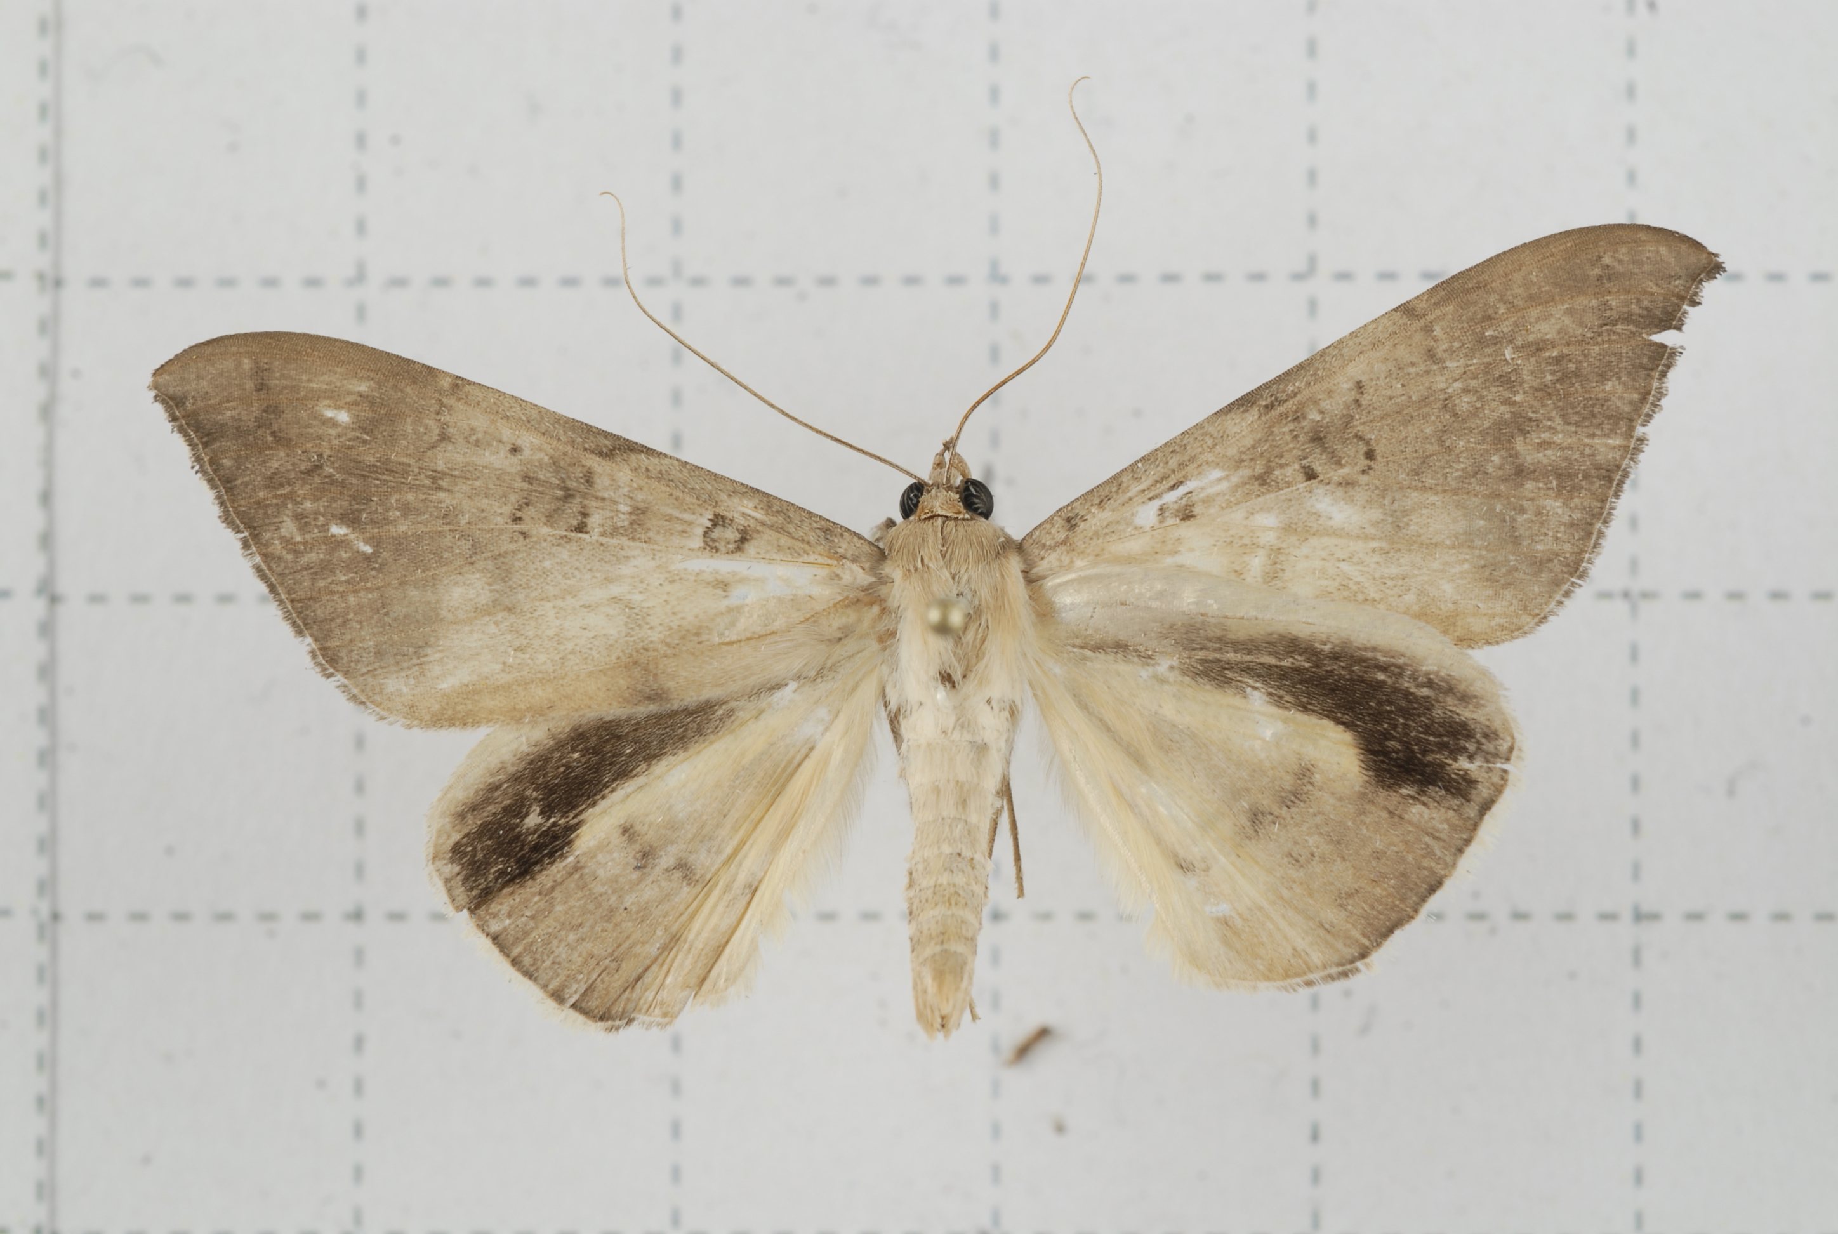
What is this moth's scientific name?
Oxyodes scrobiculata
